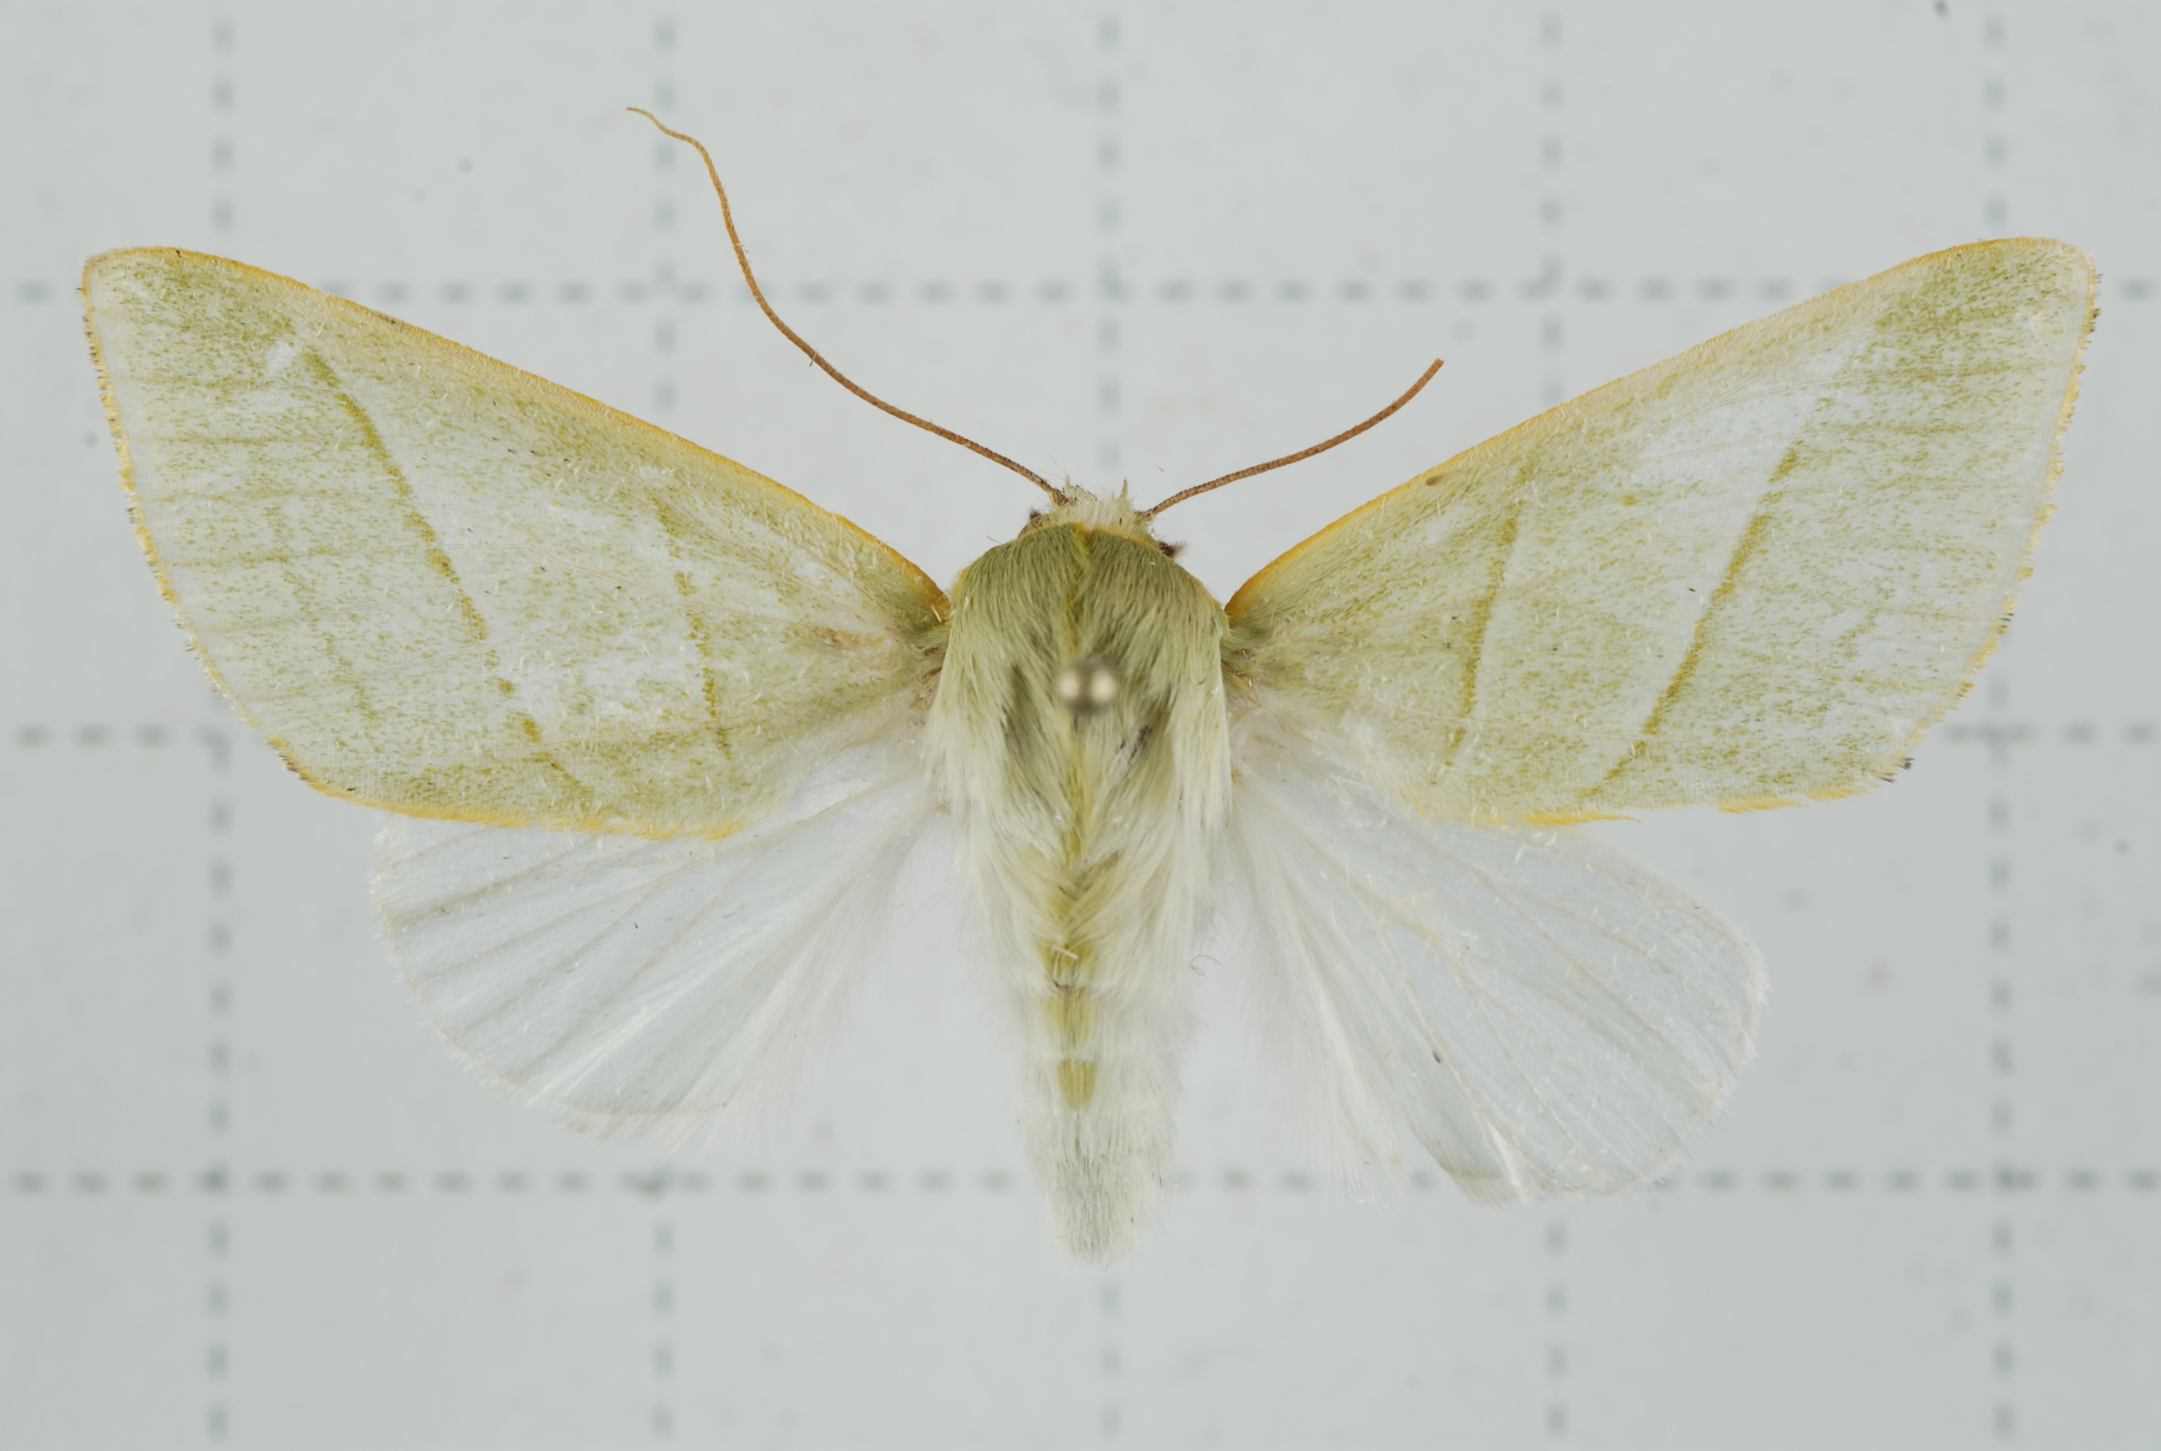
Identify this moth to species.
Hylophilodes rara
